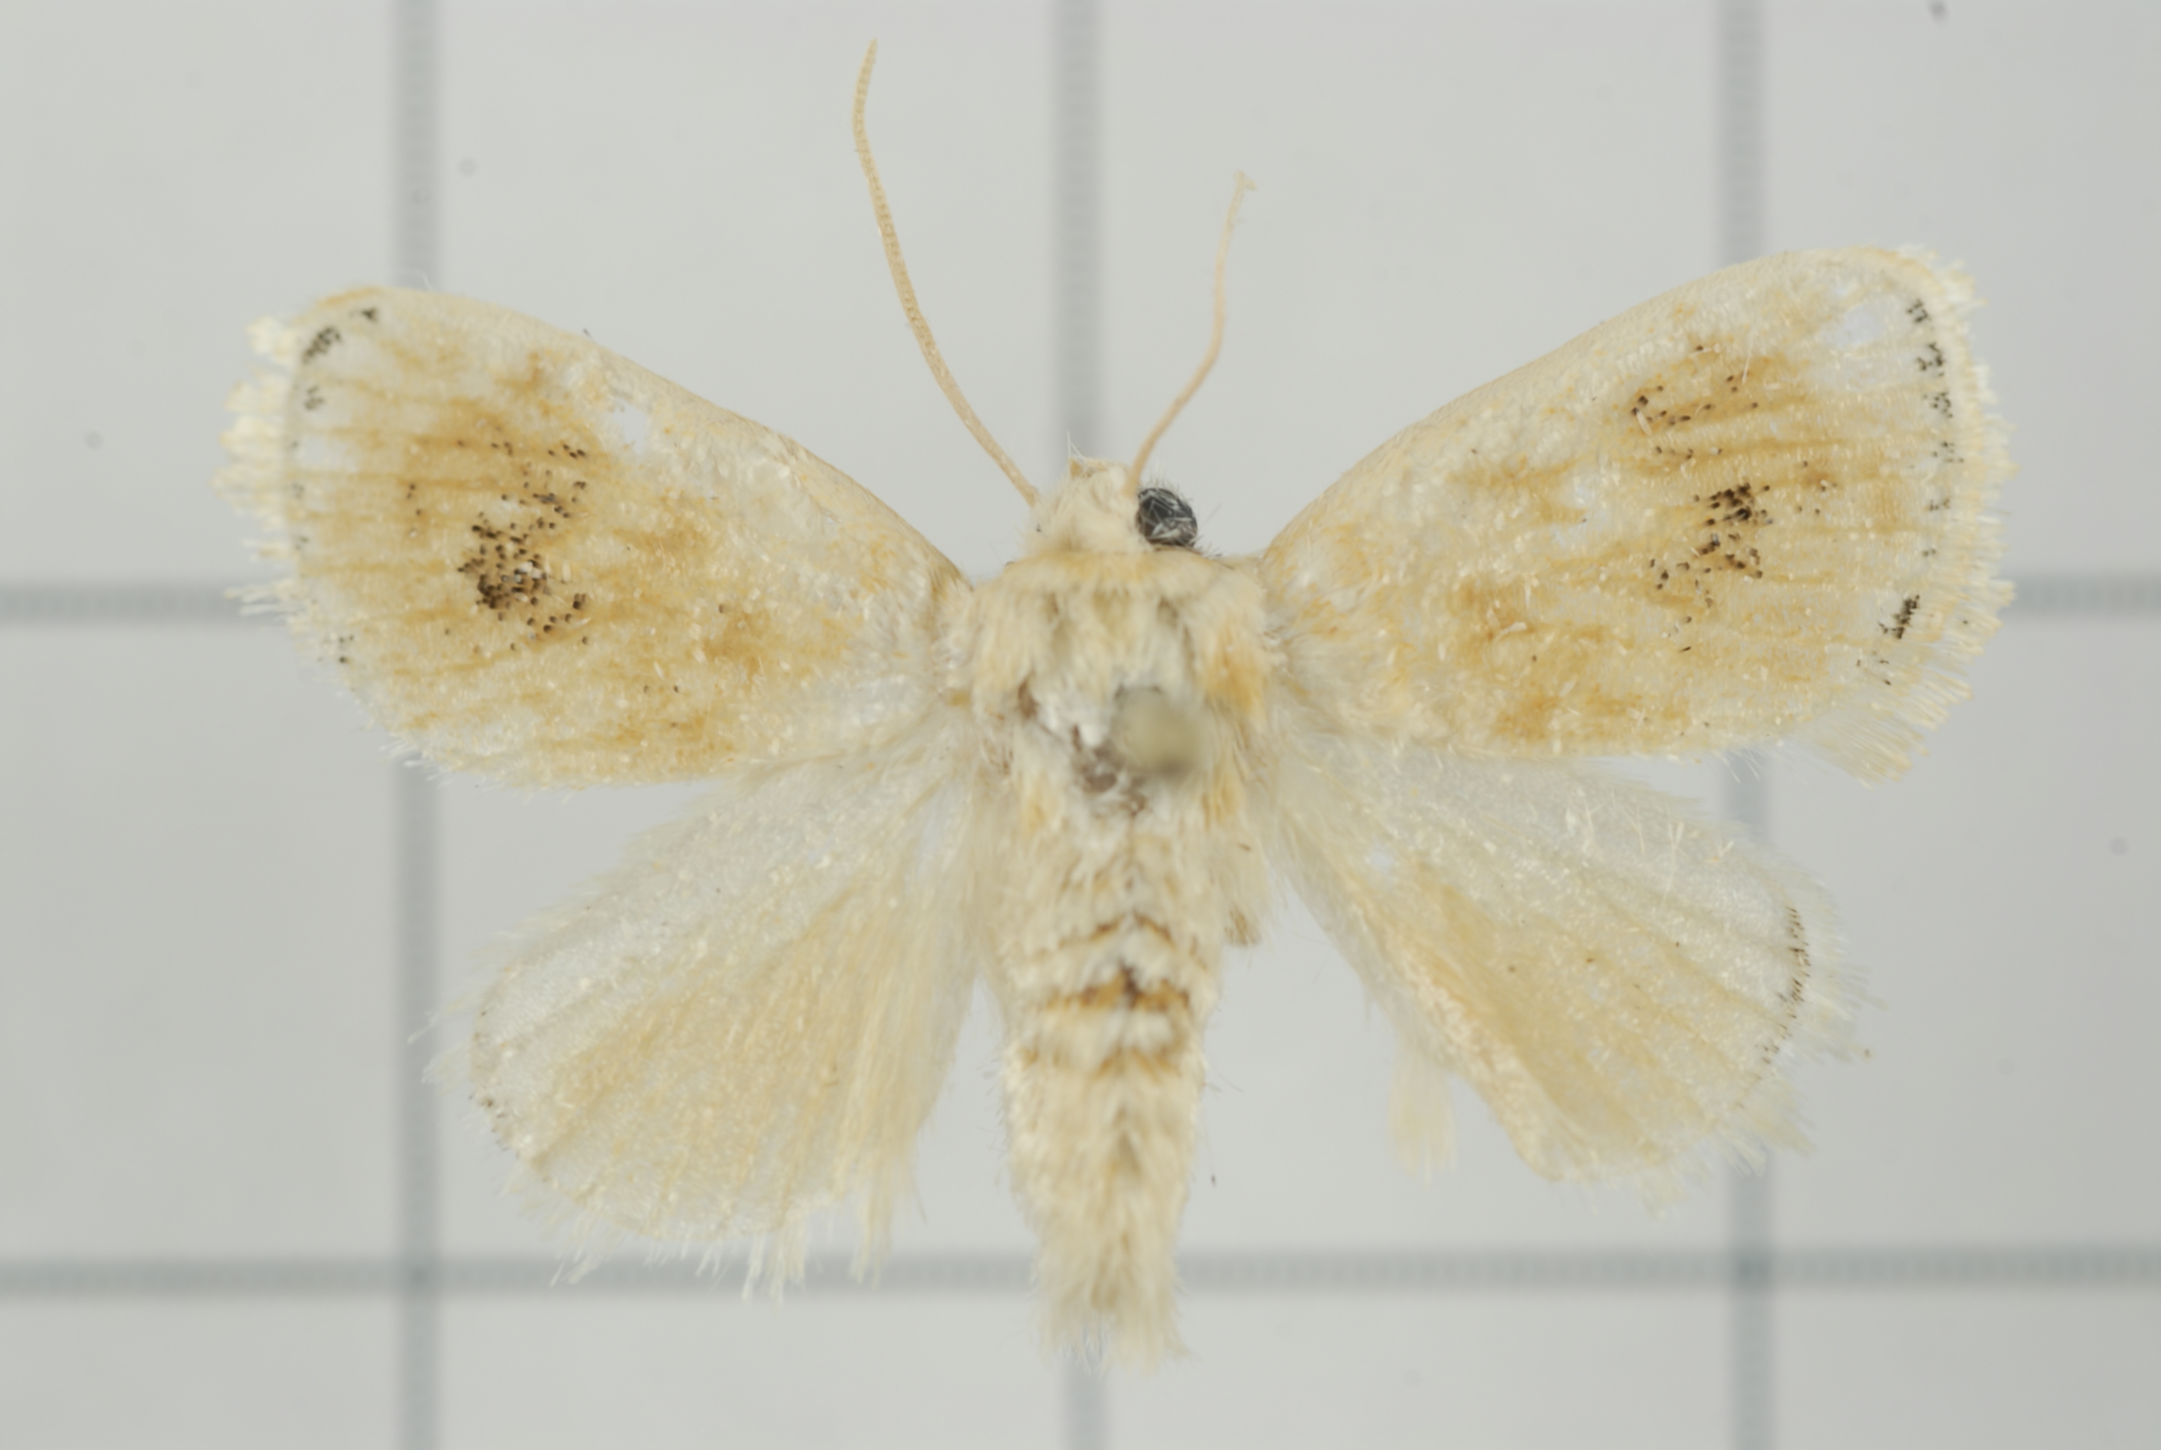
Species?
Quasinarosa fulgens
